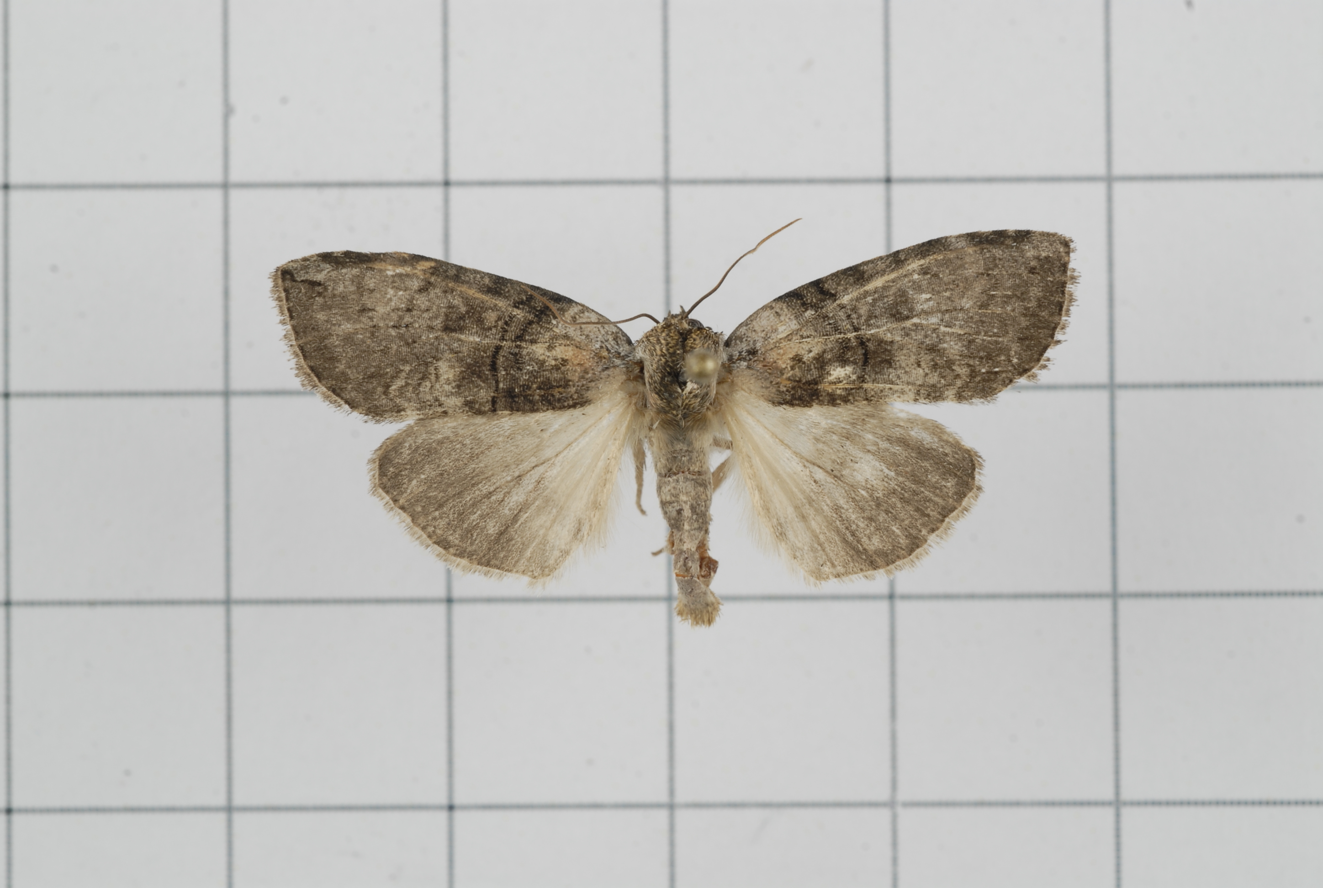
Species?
Horipsestis aenea aenea
